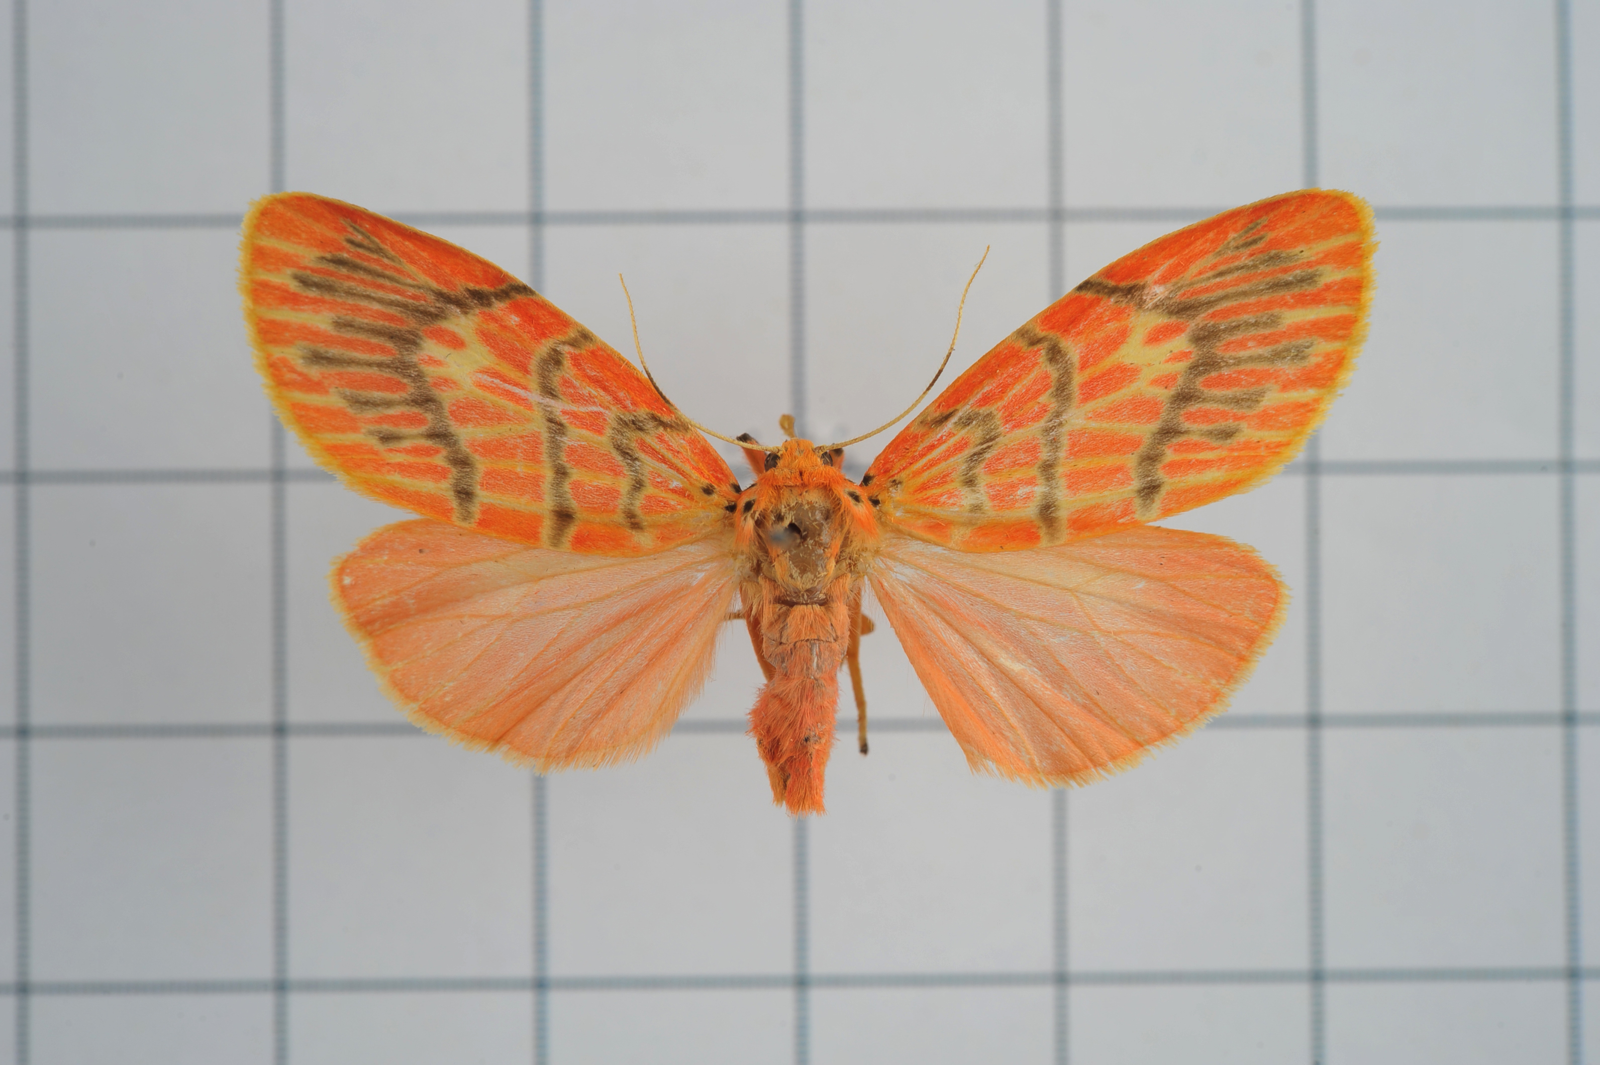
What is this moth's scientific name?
Barsine sauteri
